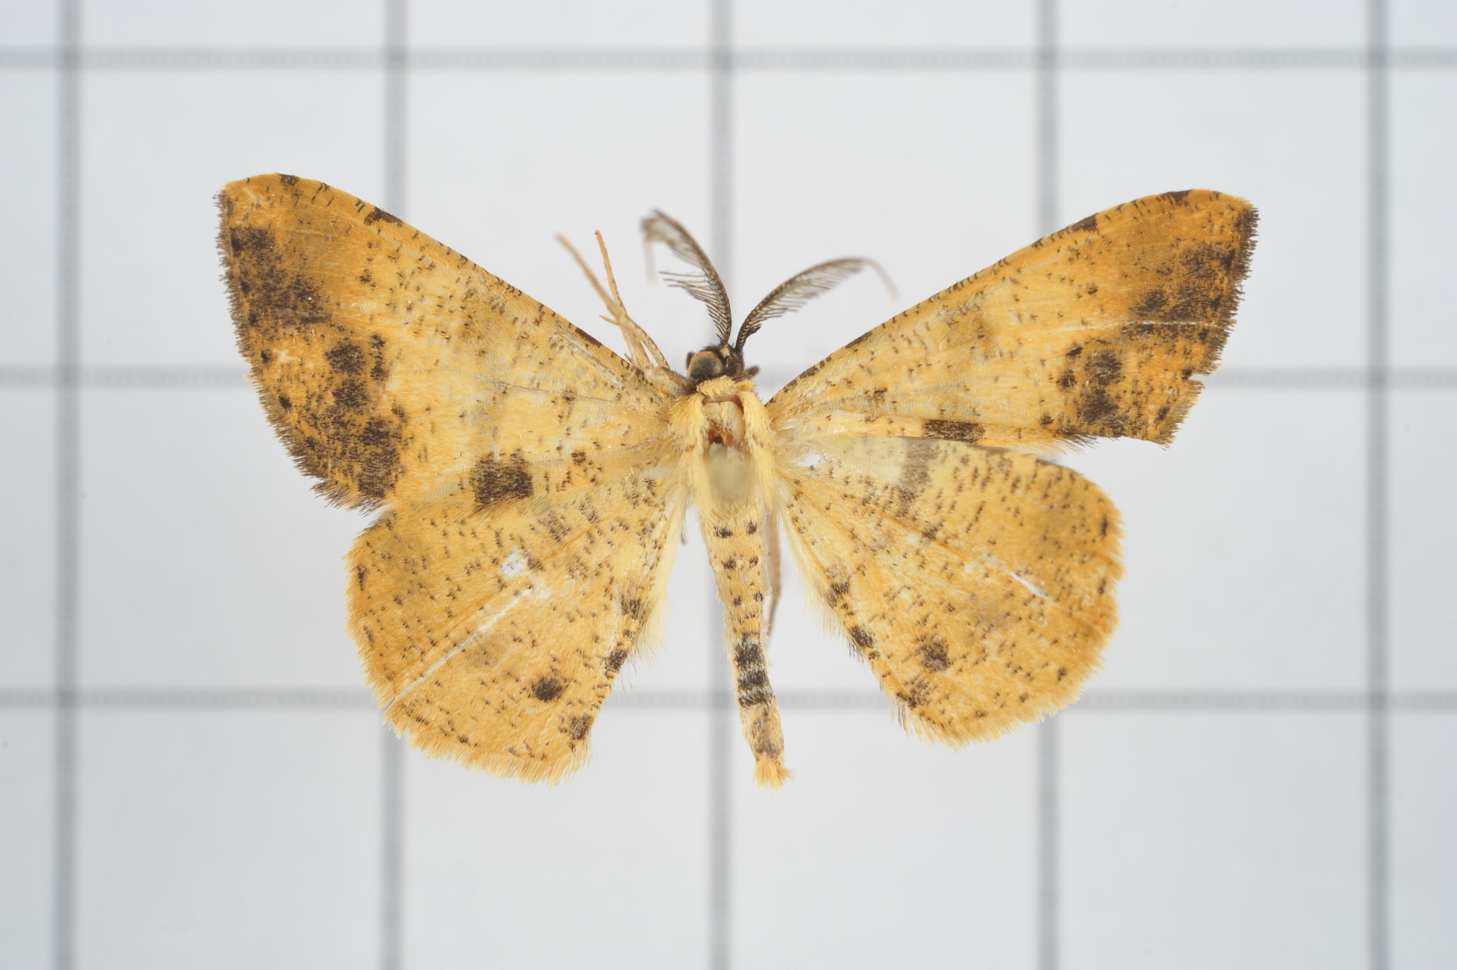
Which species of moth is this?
Lophobates inchoata
